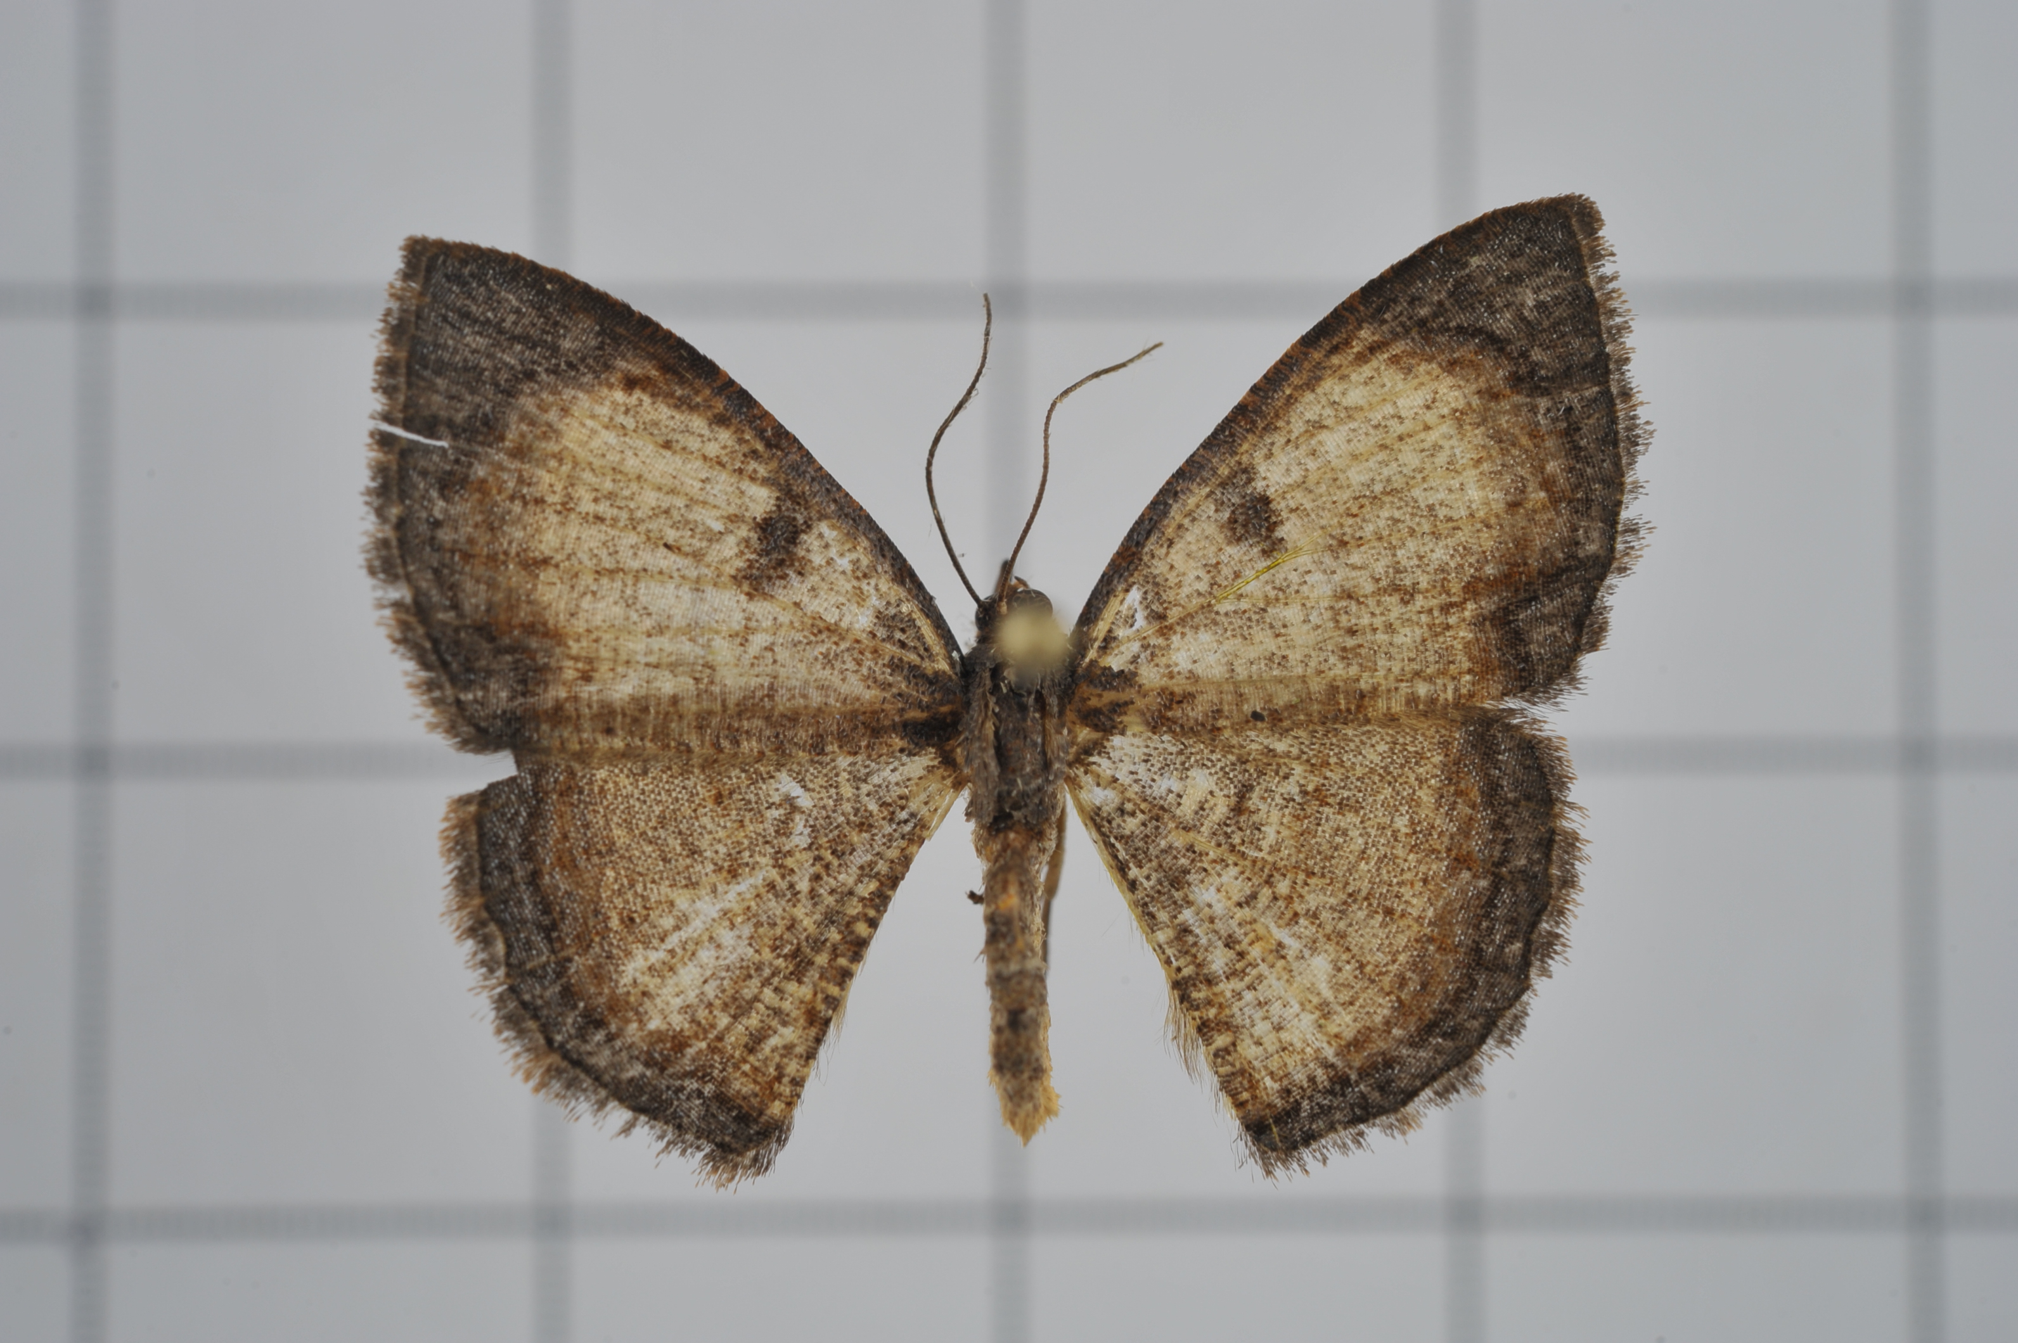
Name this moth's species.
Hydatocapnia gemina
